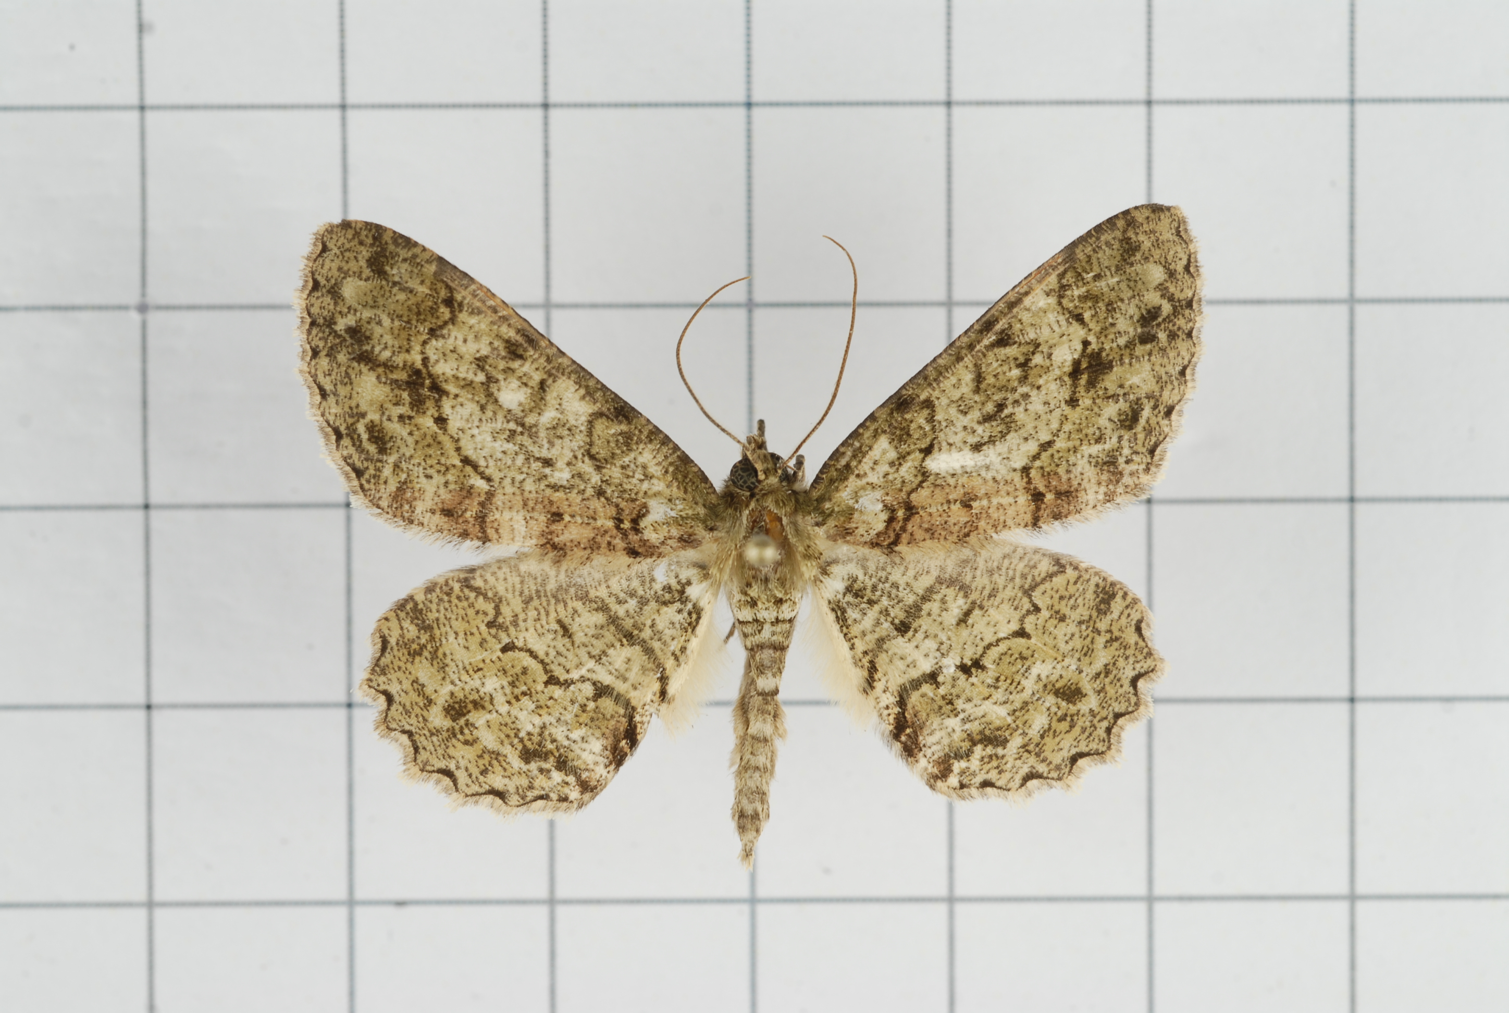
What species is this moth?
Paradarisa chloauges chloauges
